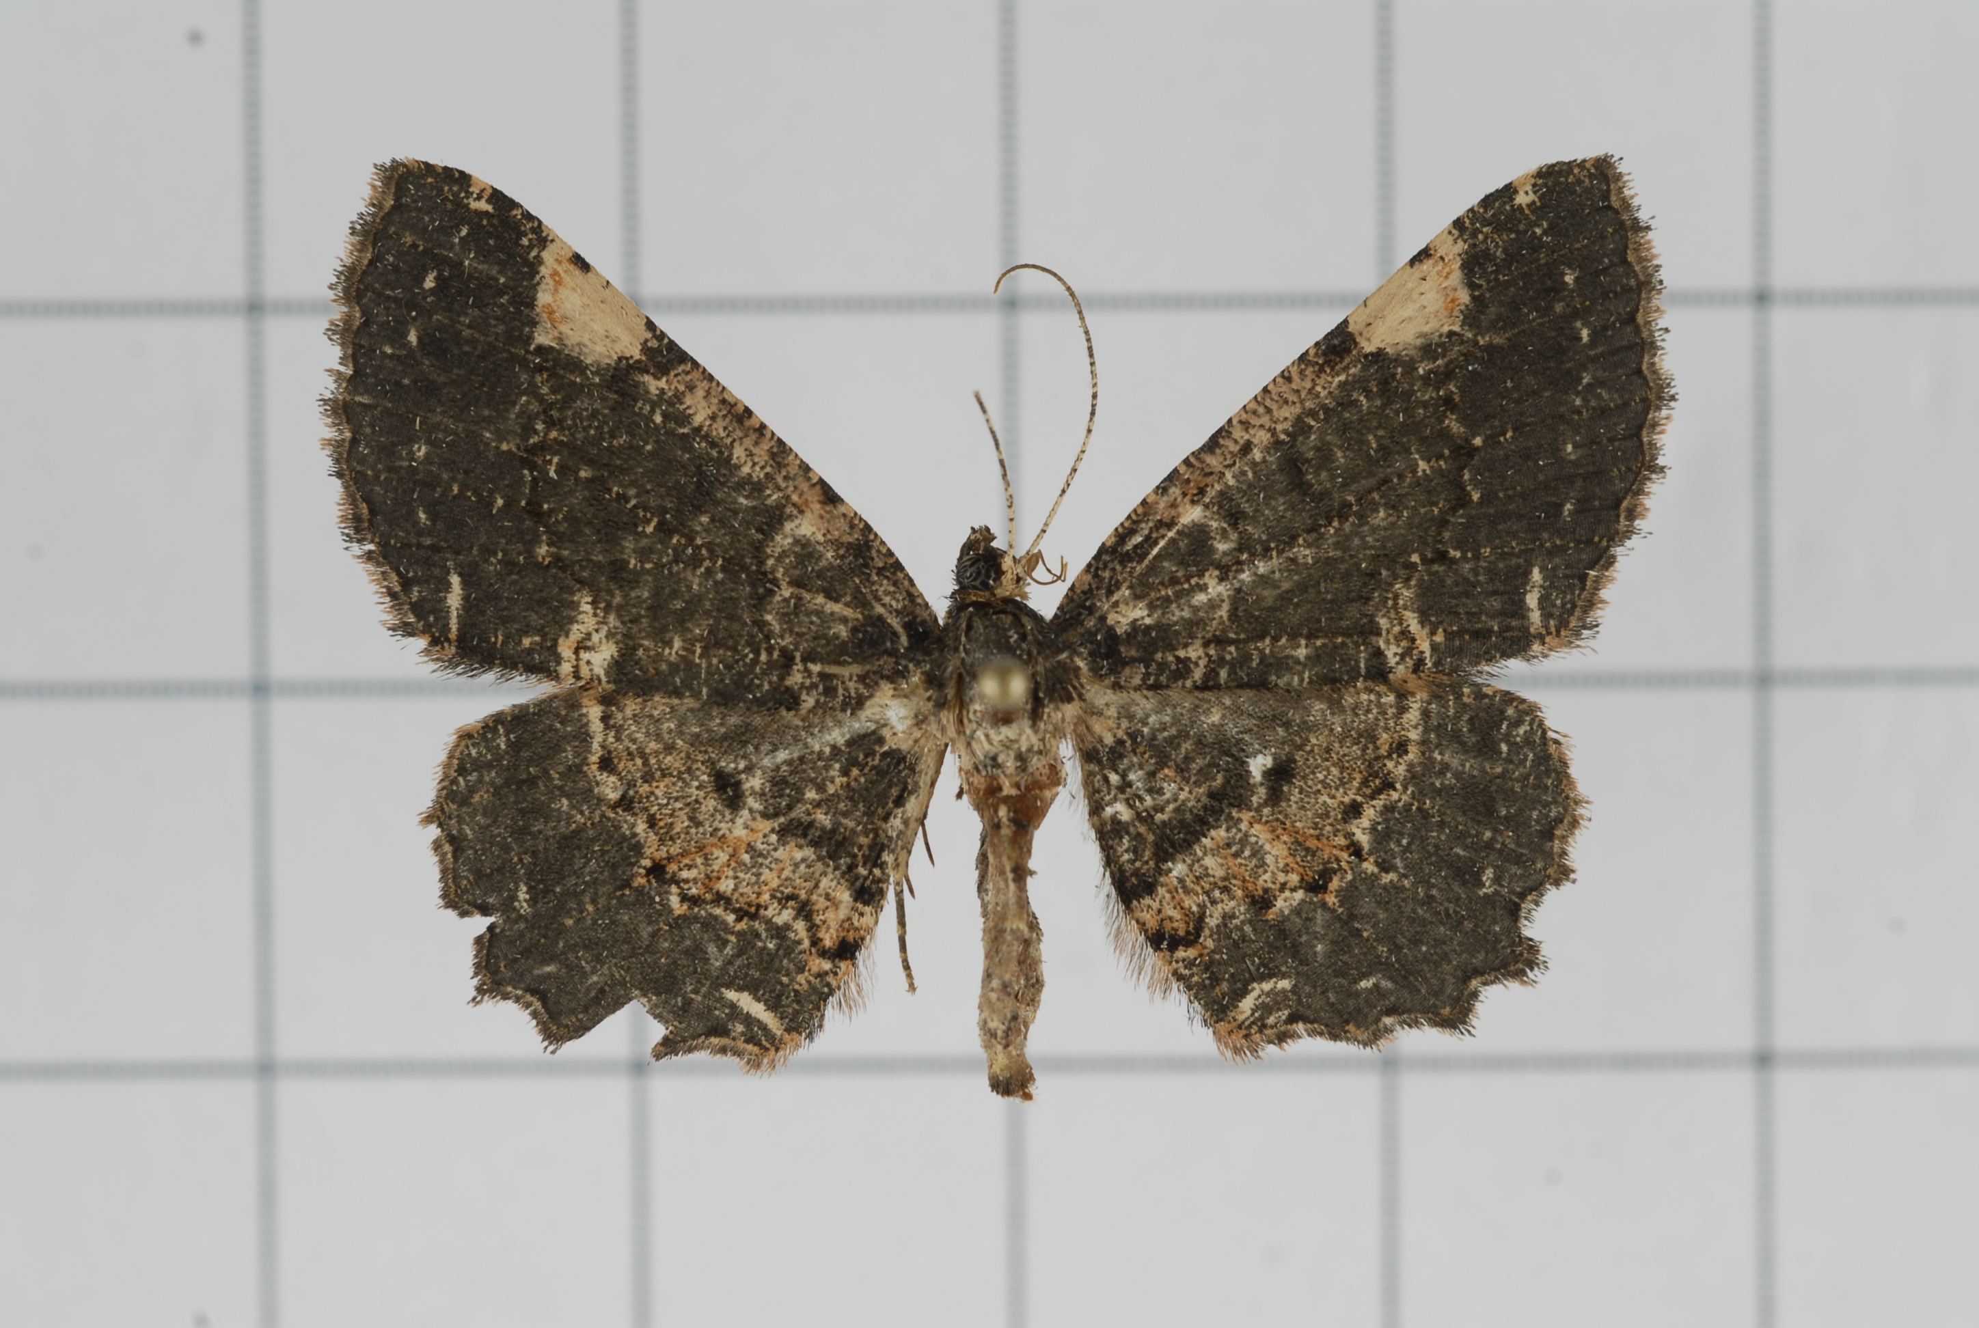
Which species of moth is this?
Abaciscus changi
